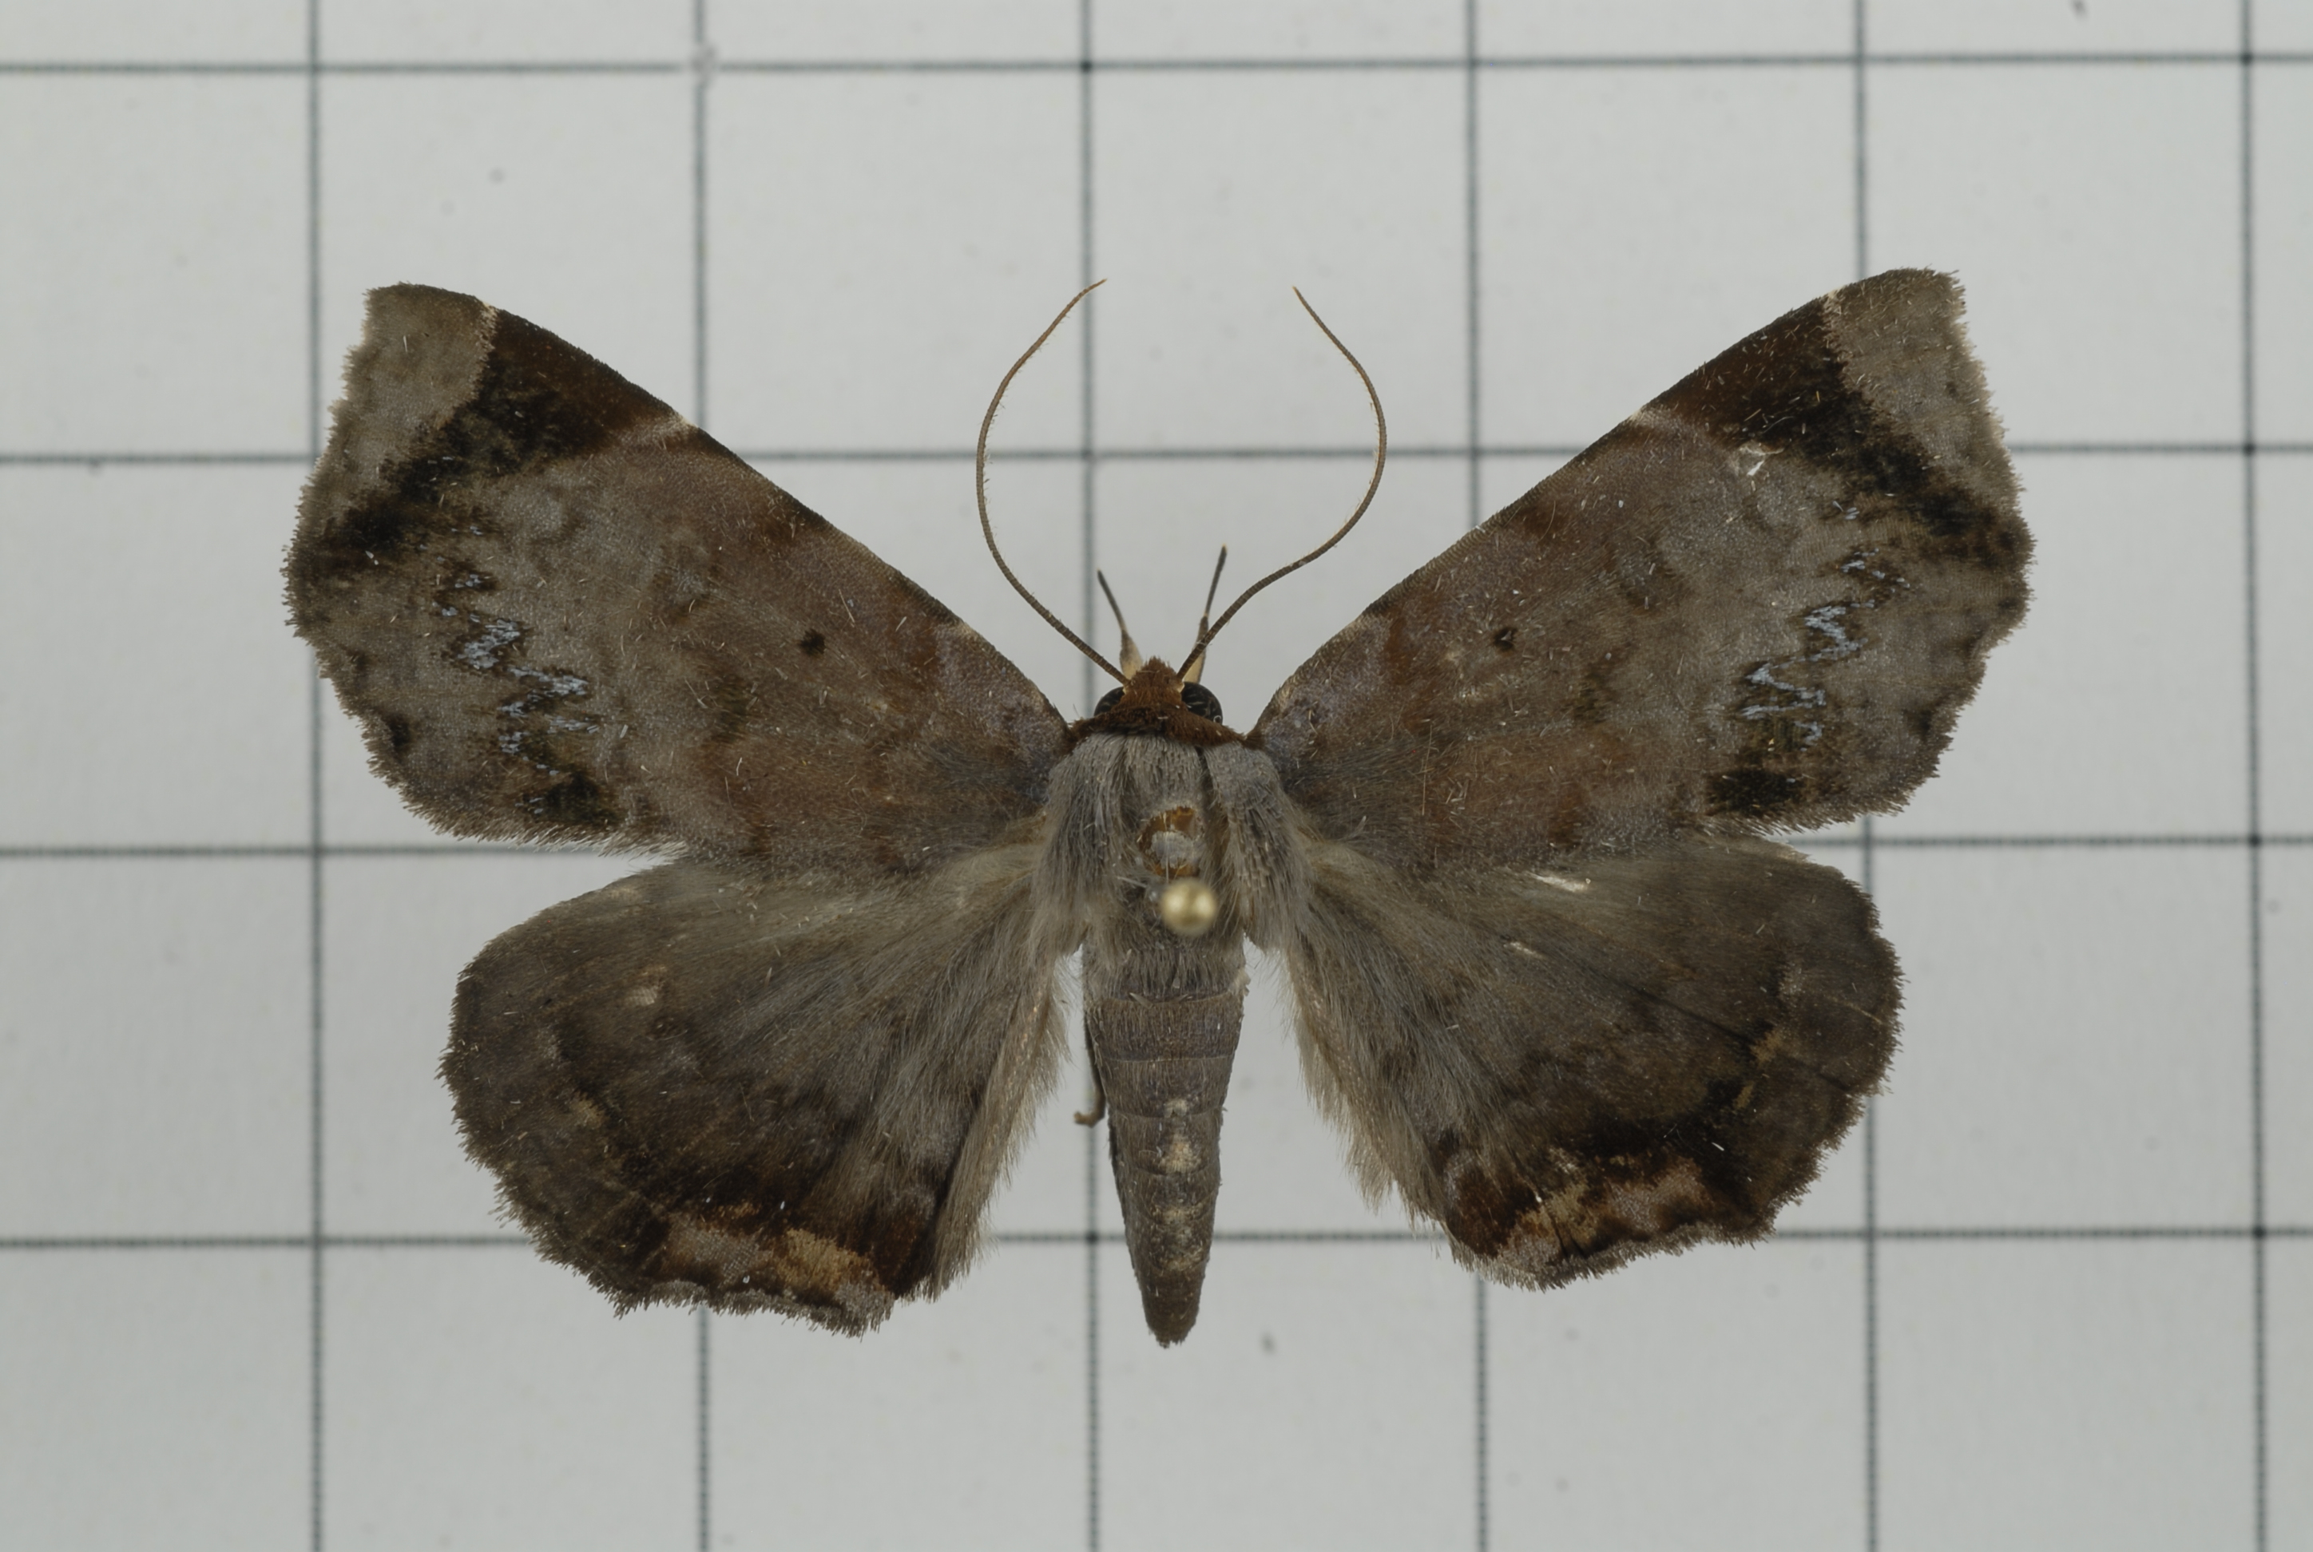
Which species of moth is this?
Mecodina albodentata
